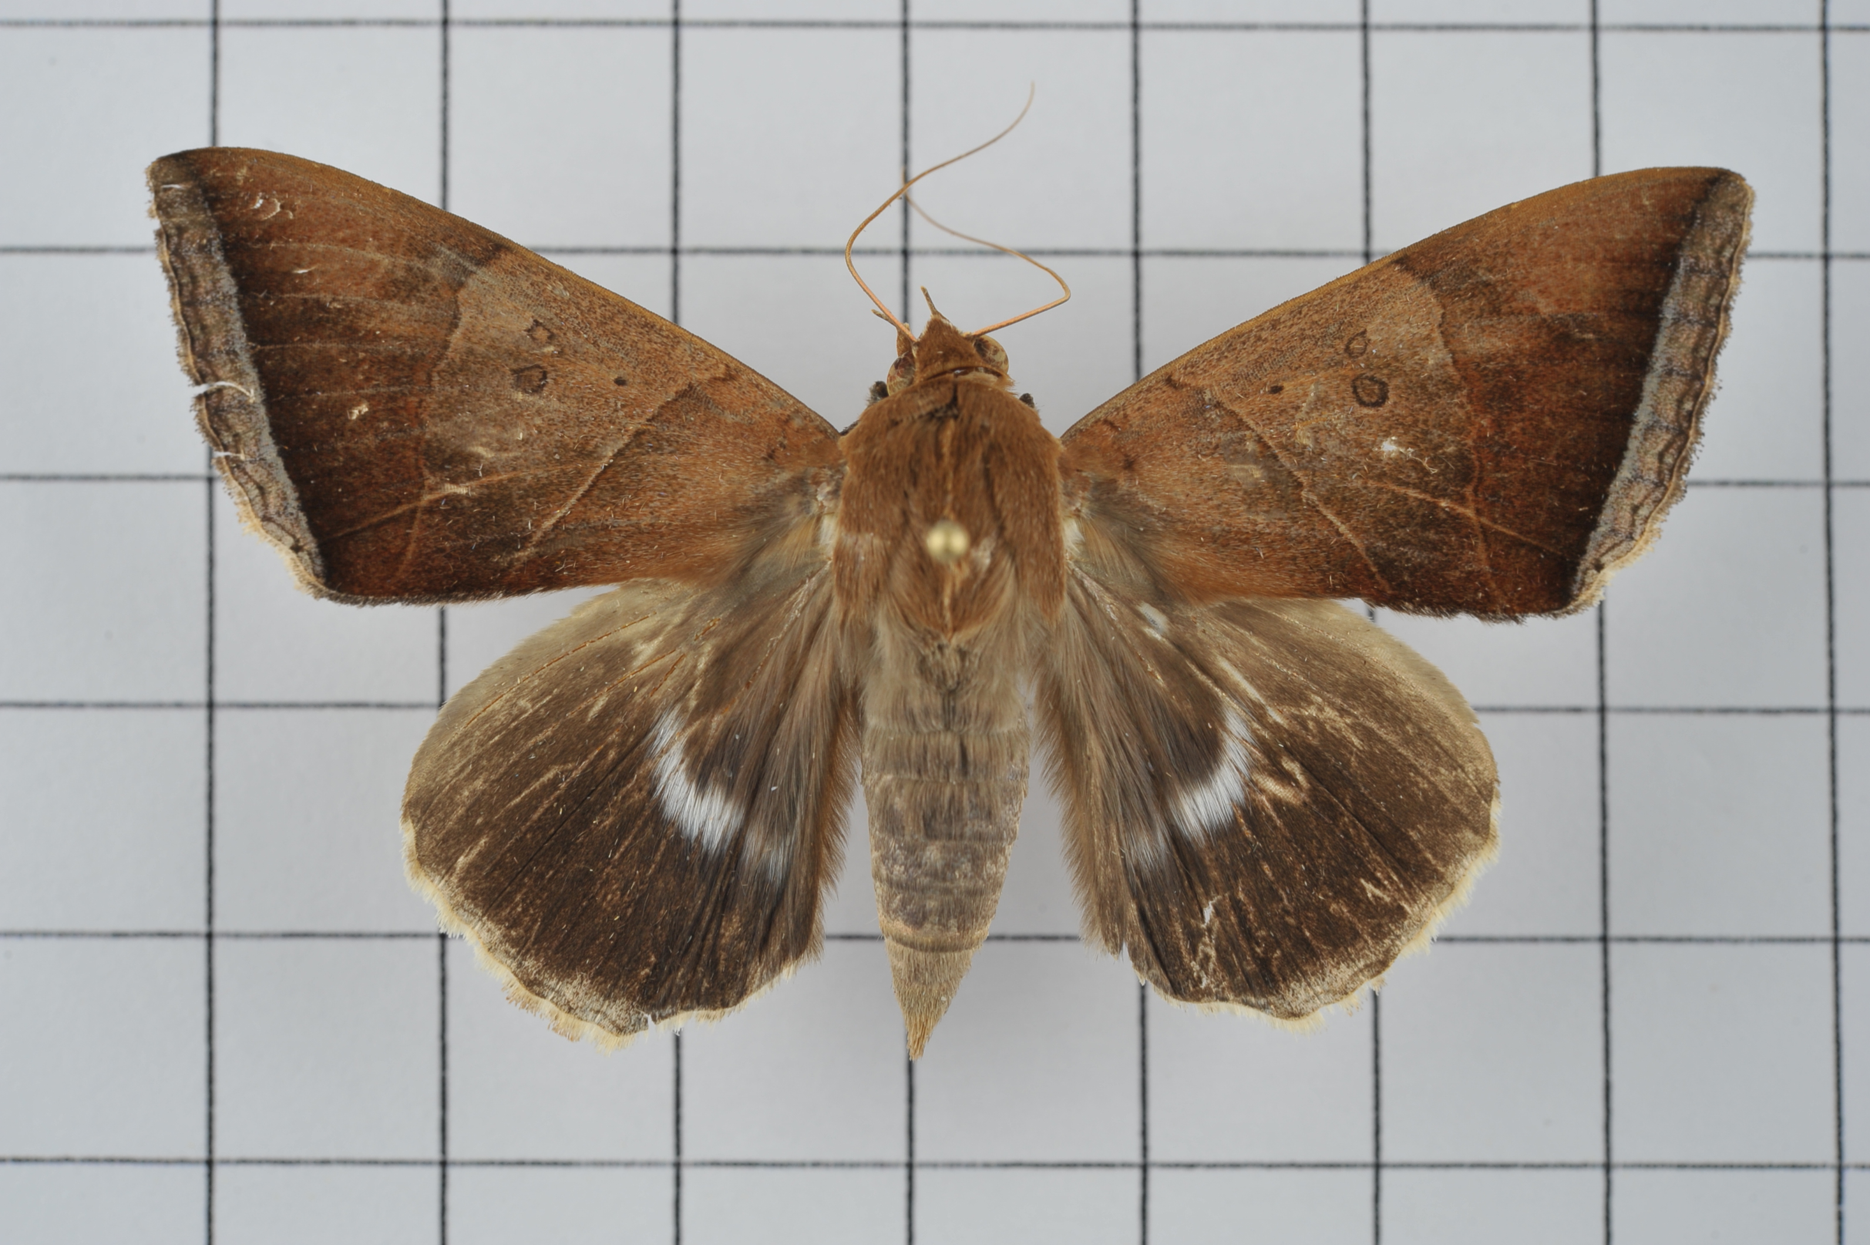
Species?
Artena dotata
